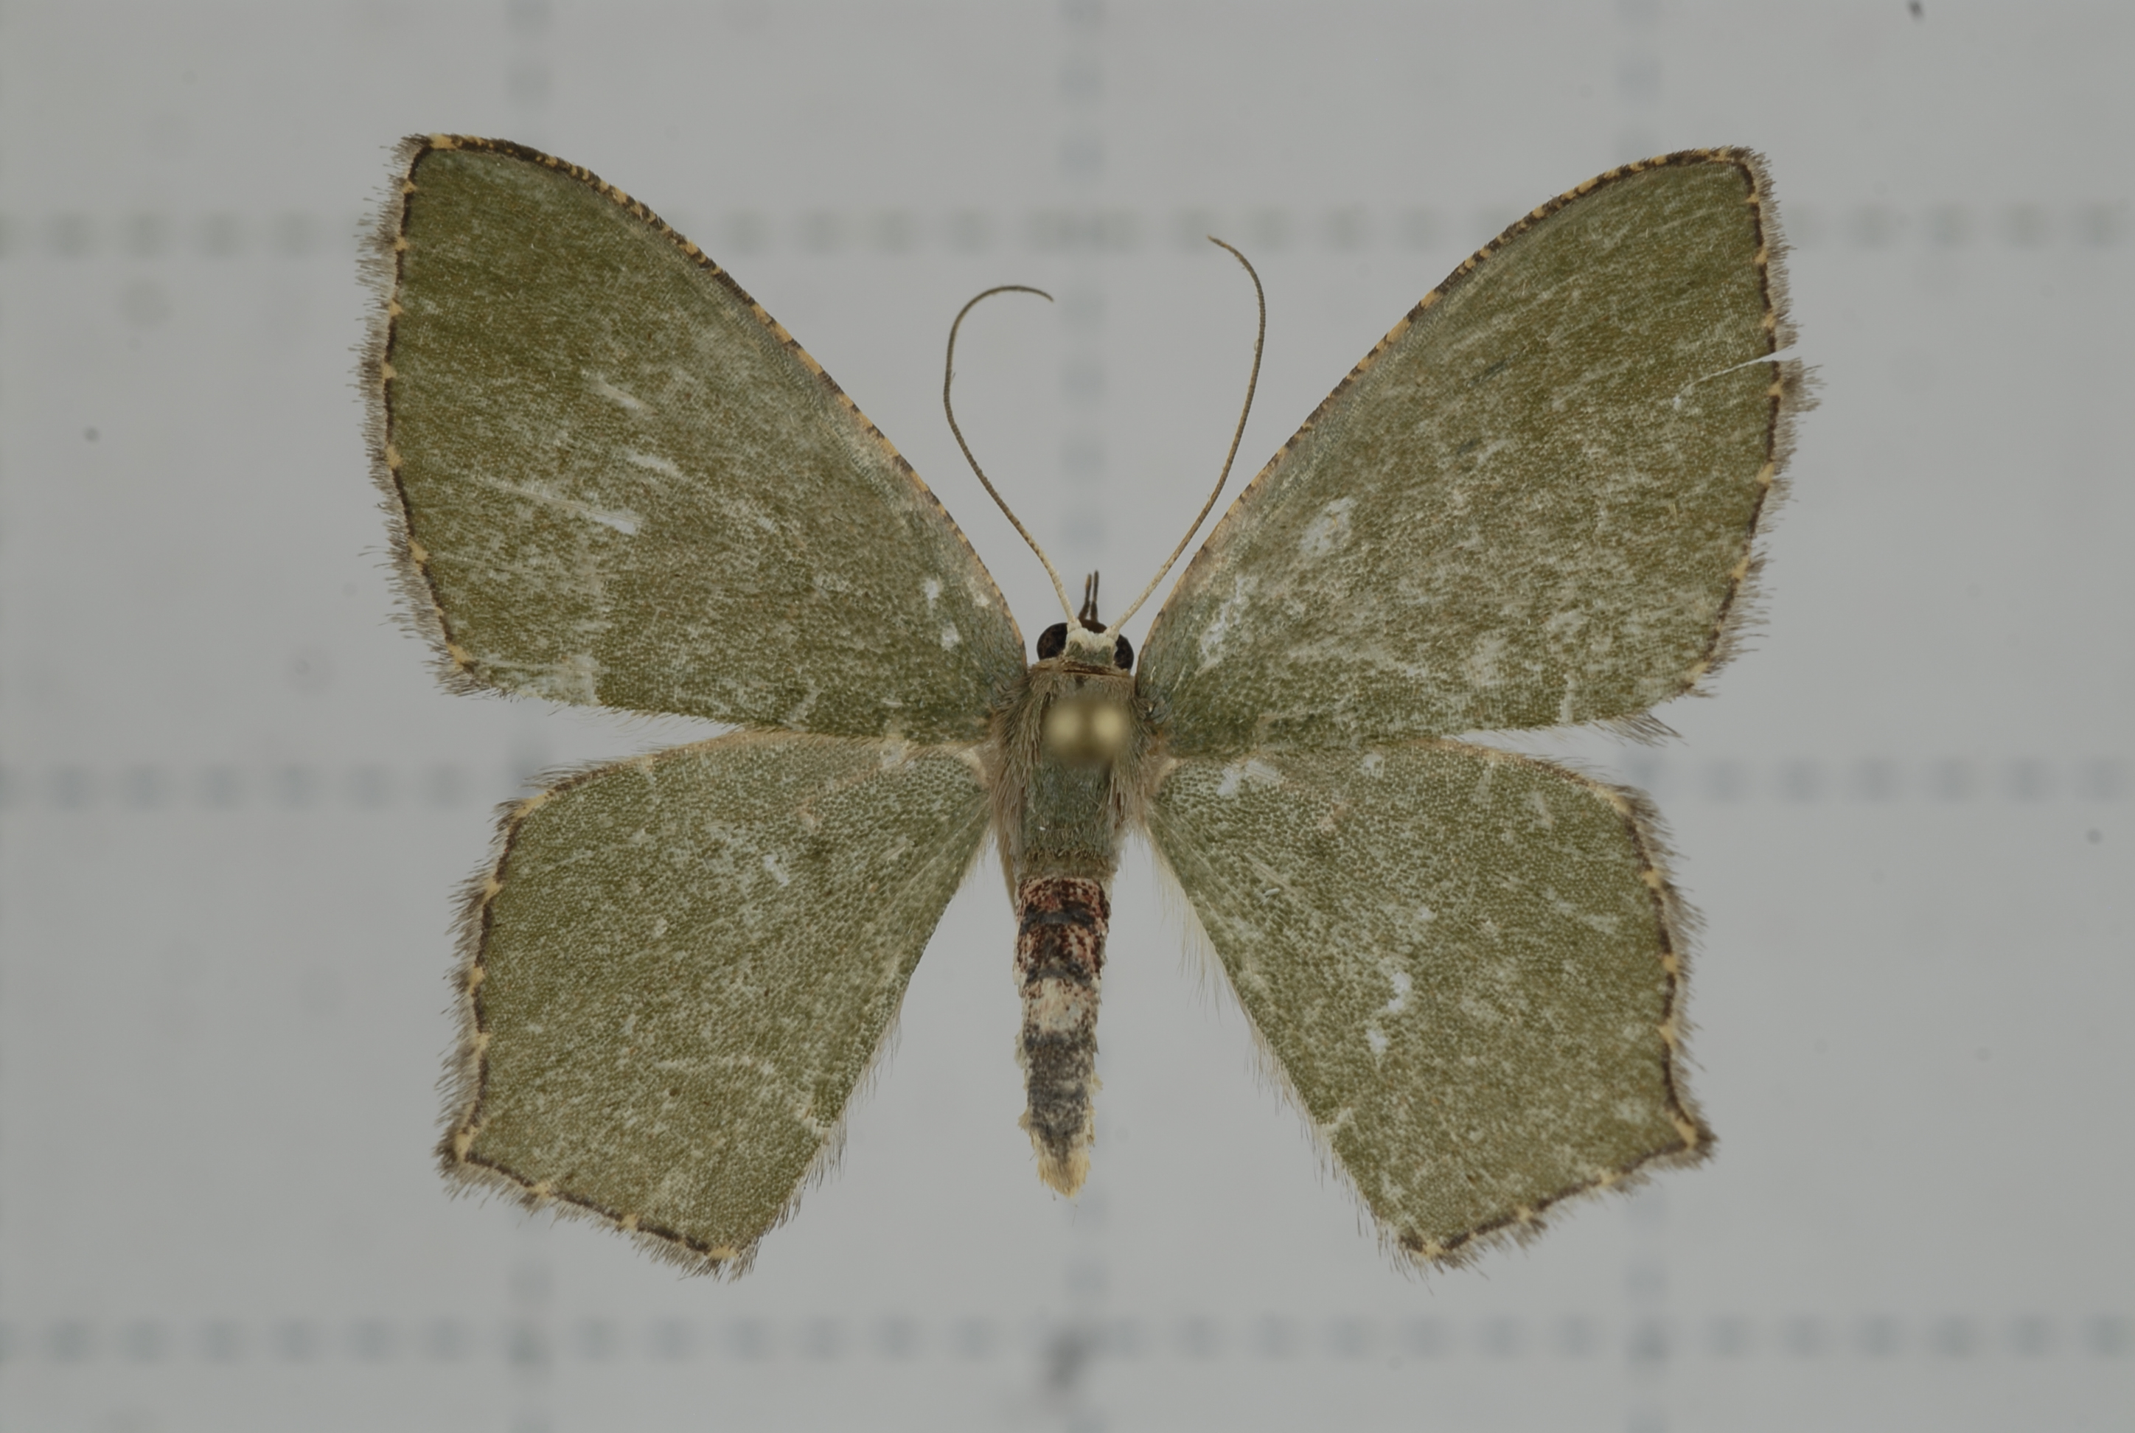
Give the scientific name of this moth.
Hemithea pallidimunda
